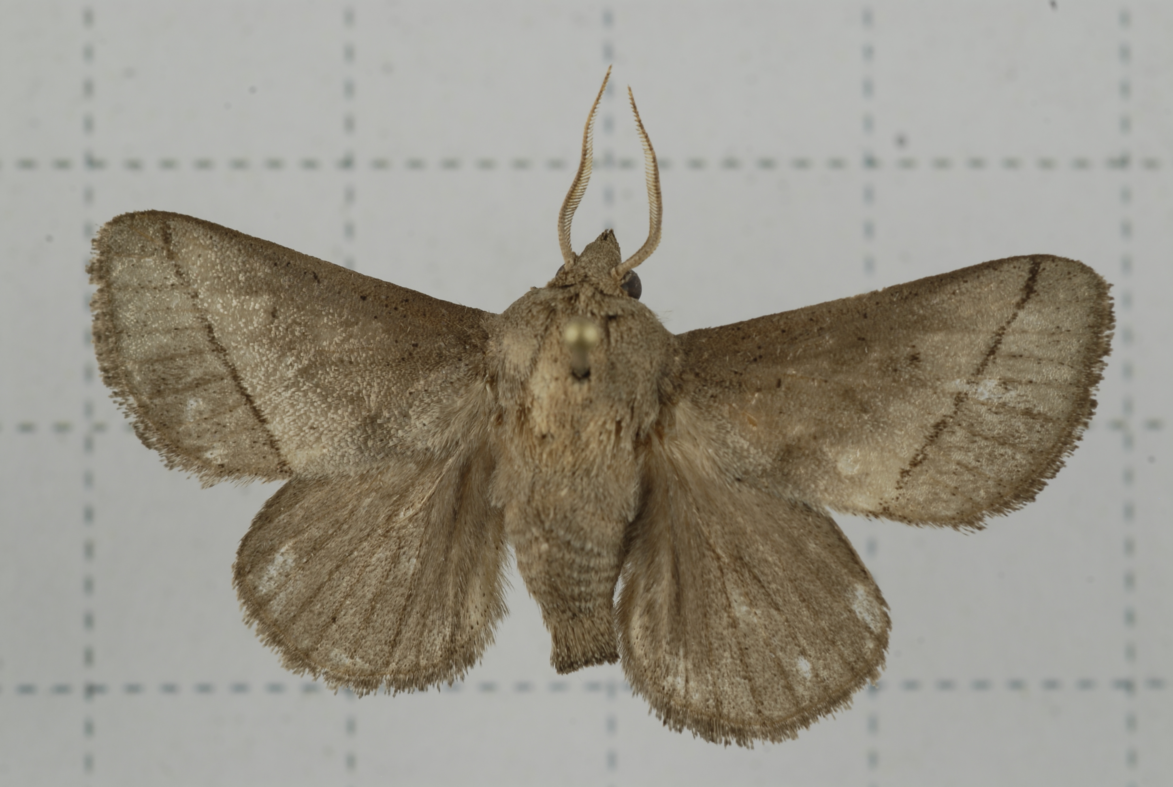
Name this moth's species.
Thosea sinensis
